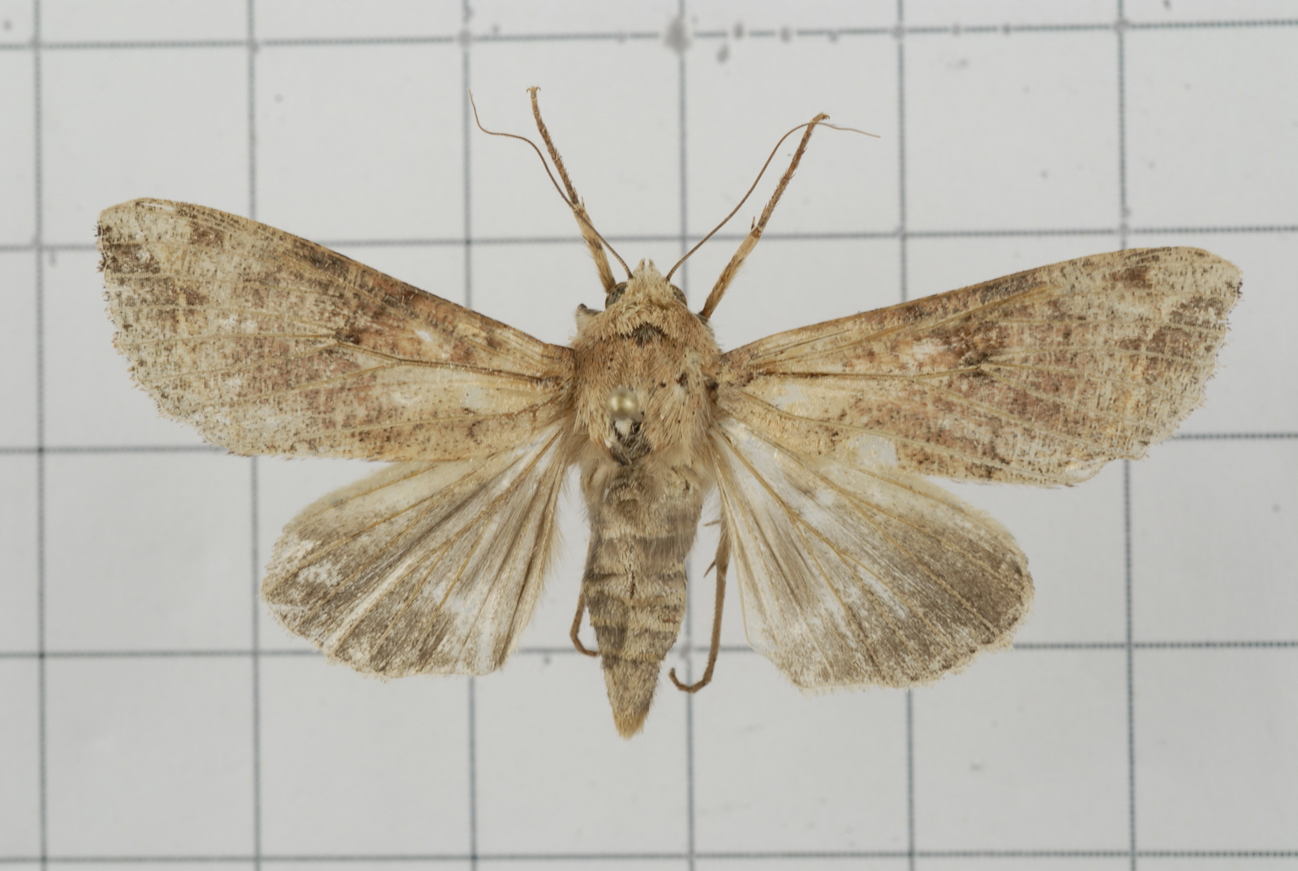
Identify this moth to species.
Tiracola aureata
